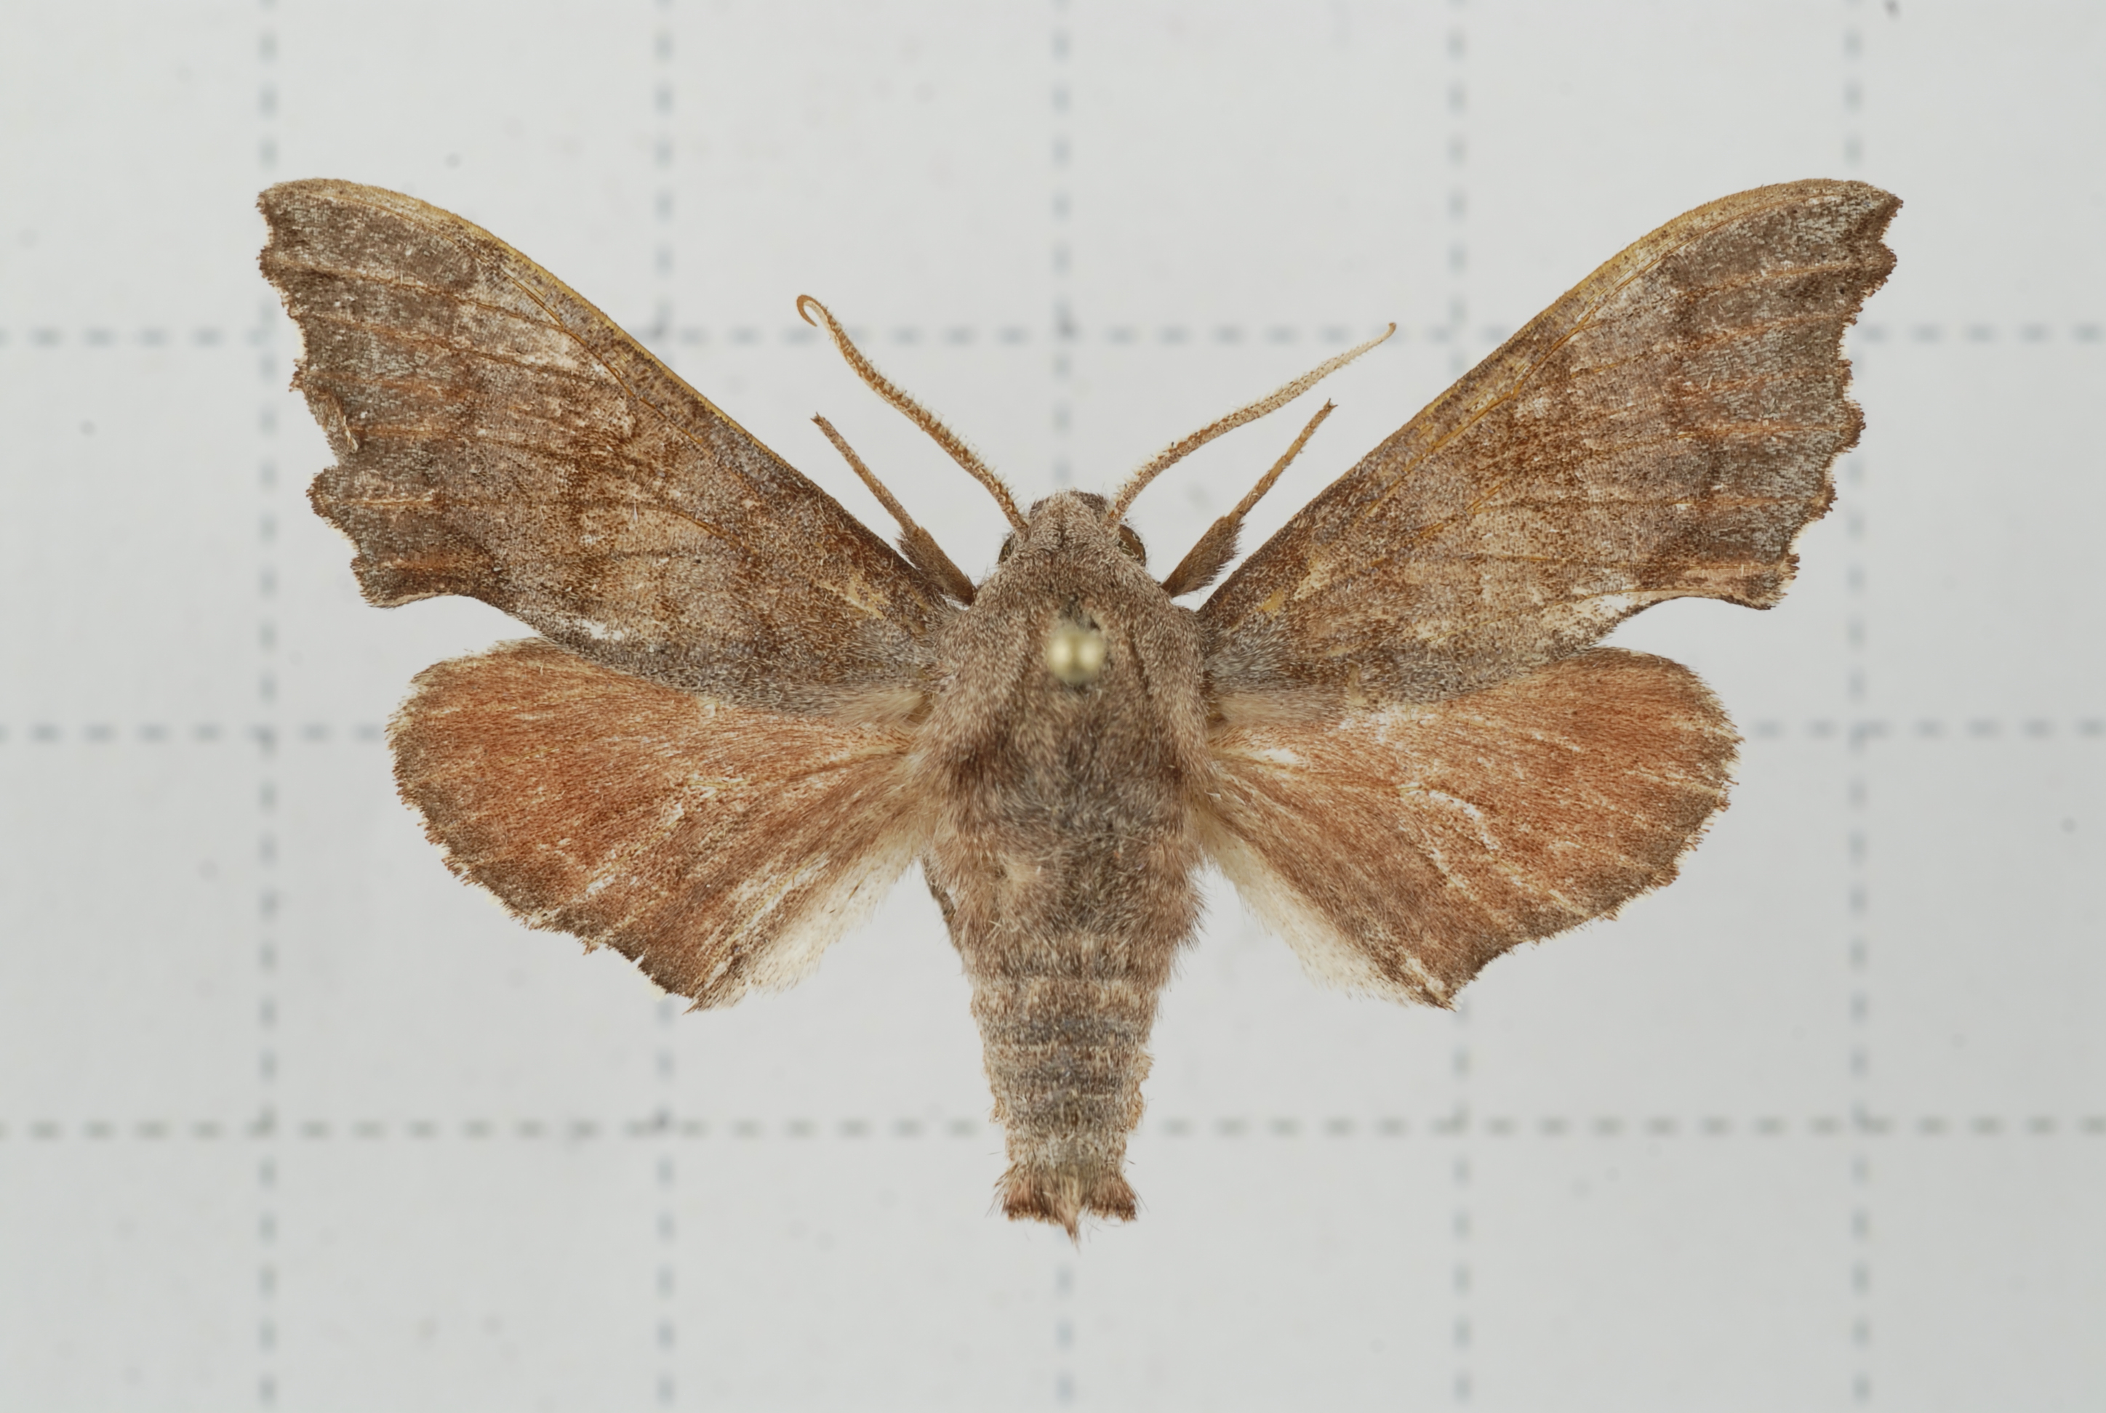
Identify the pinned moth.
Cypoides chinensis
